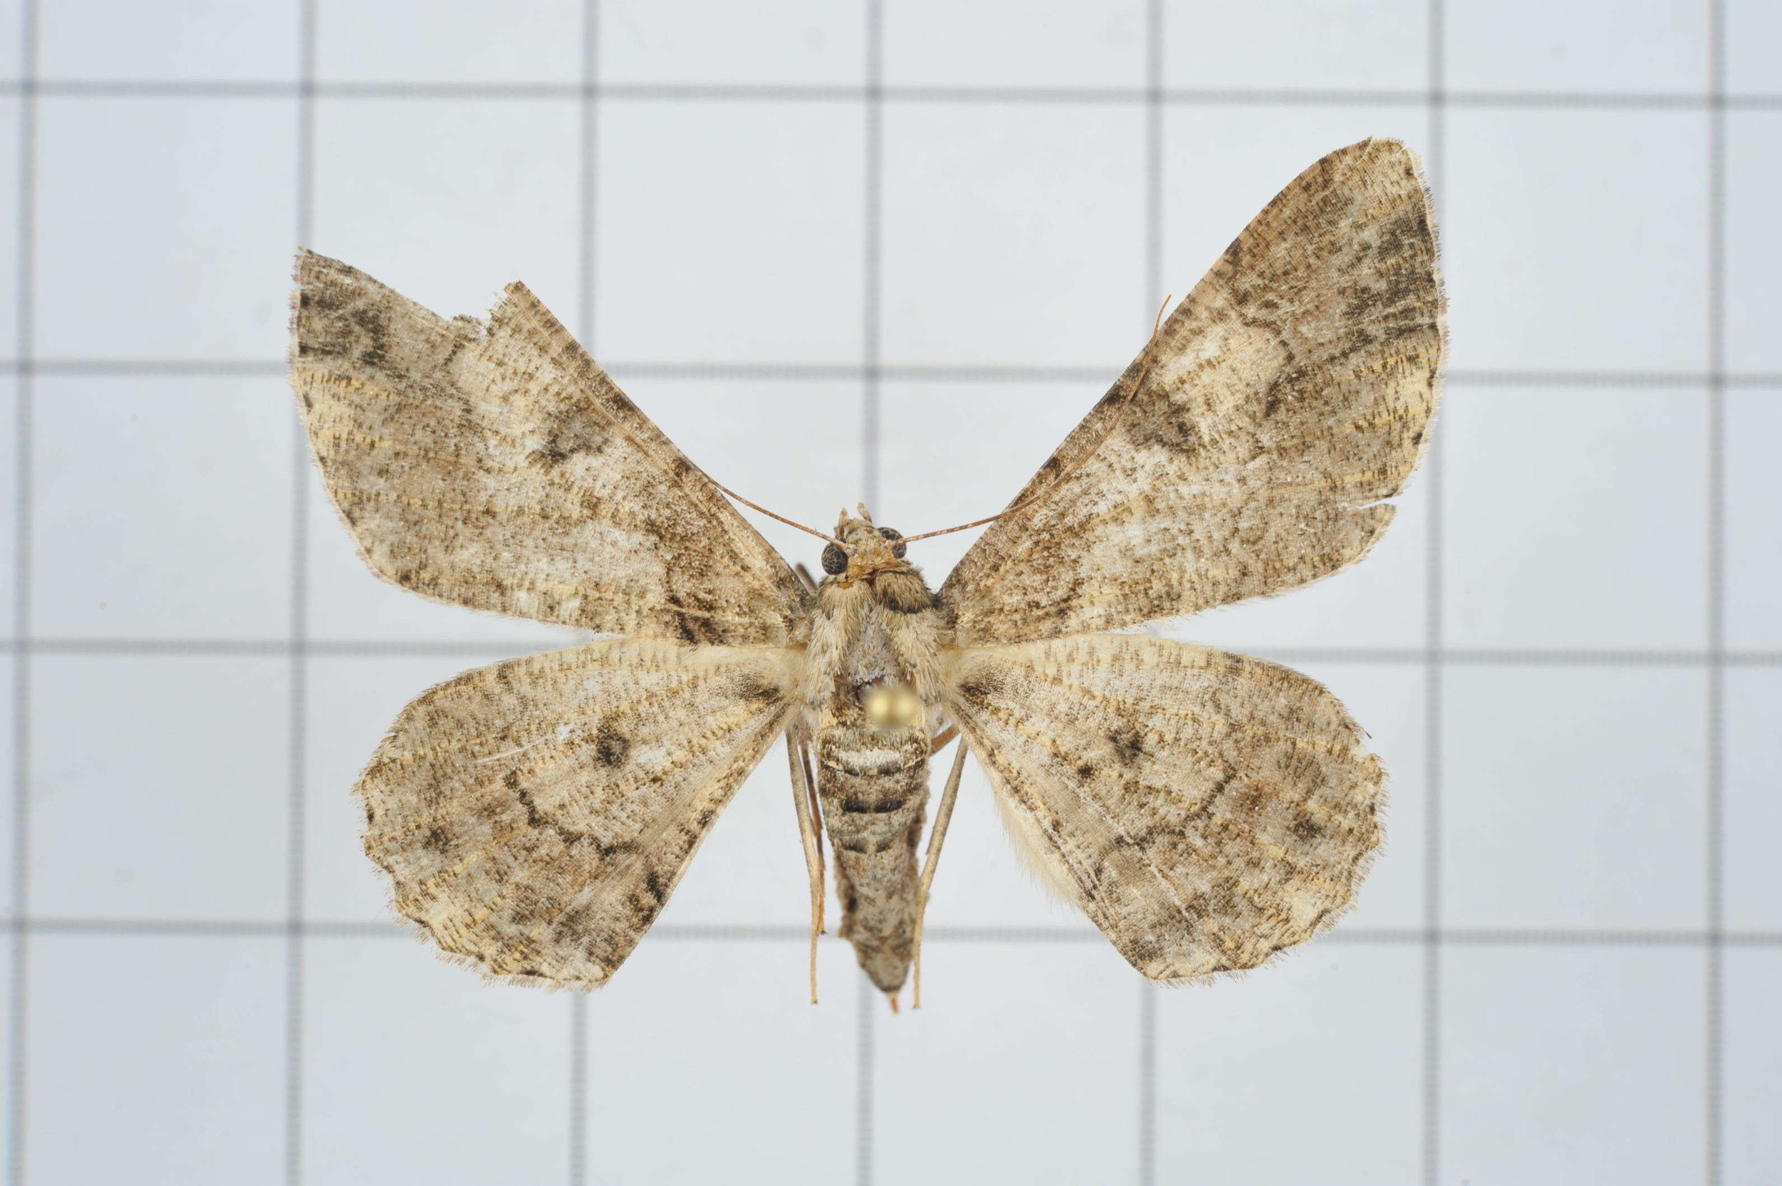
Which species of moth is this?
Cleora alienaria
